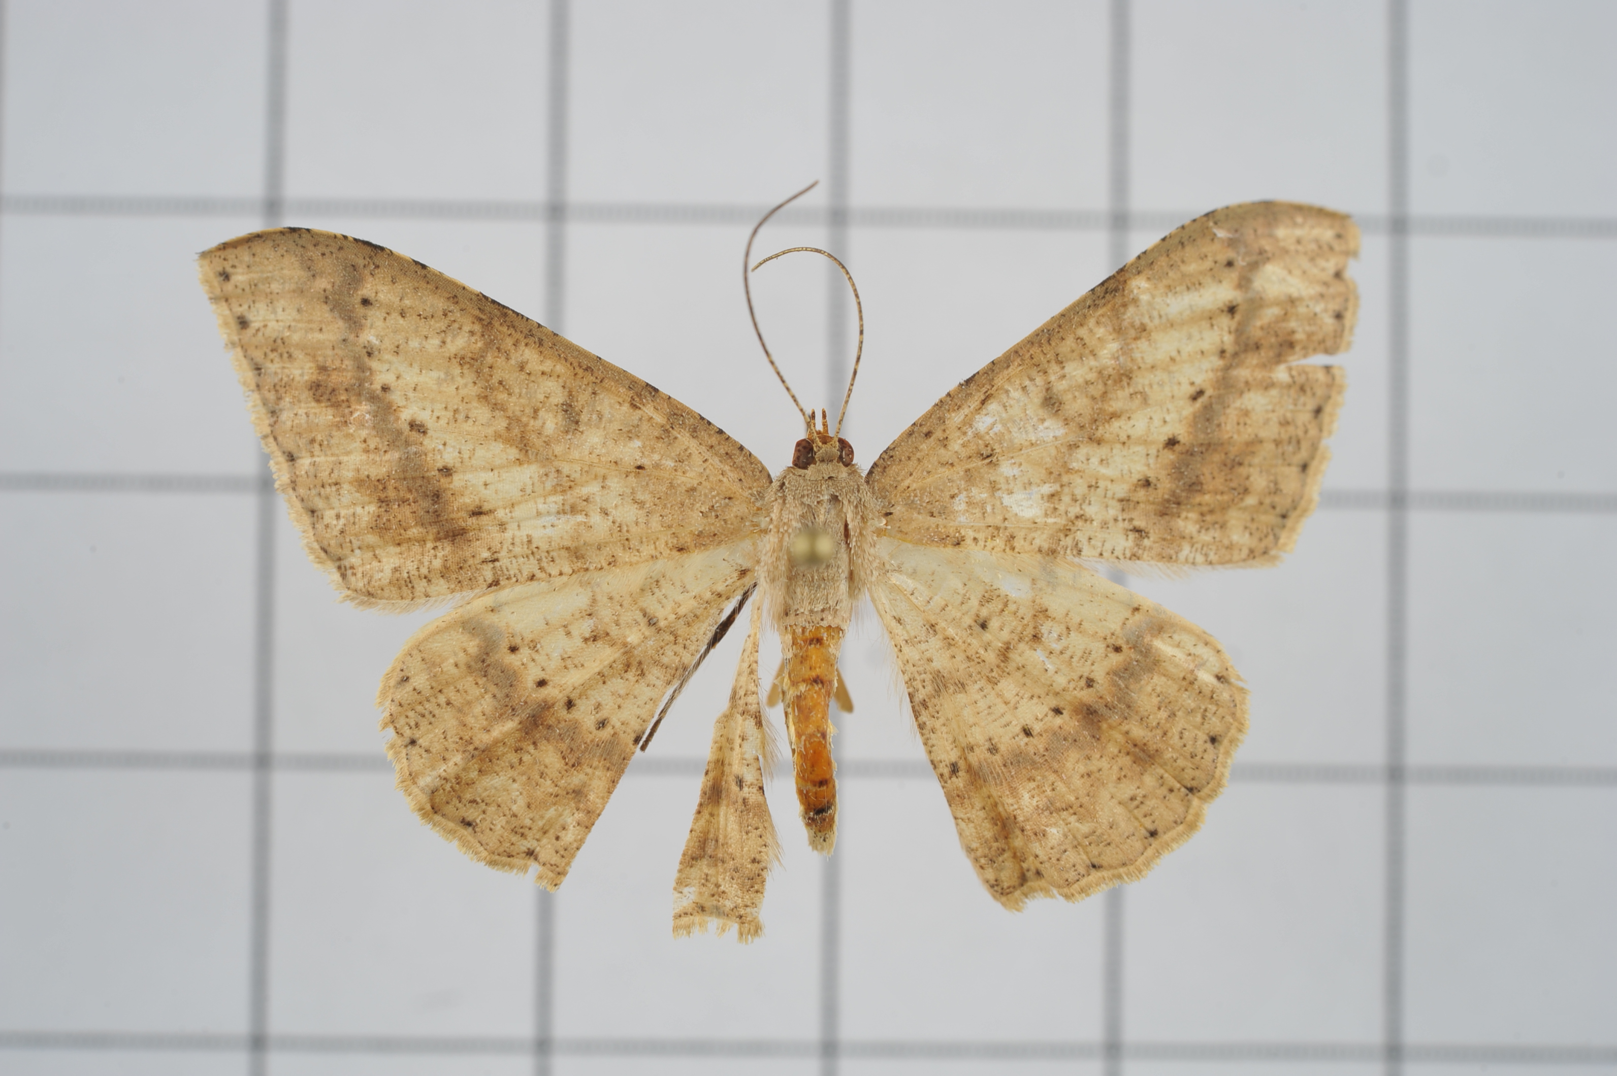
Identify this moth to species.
Luxiaria mitorrhaphes
